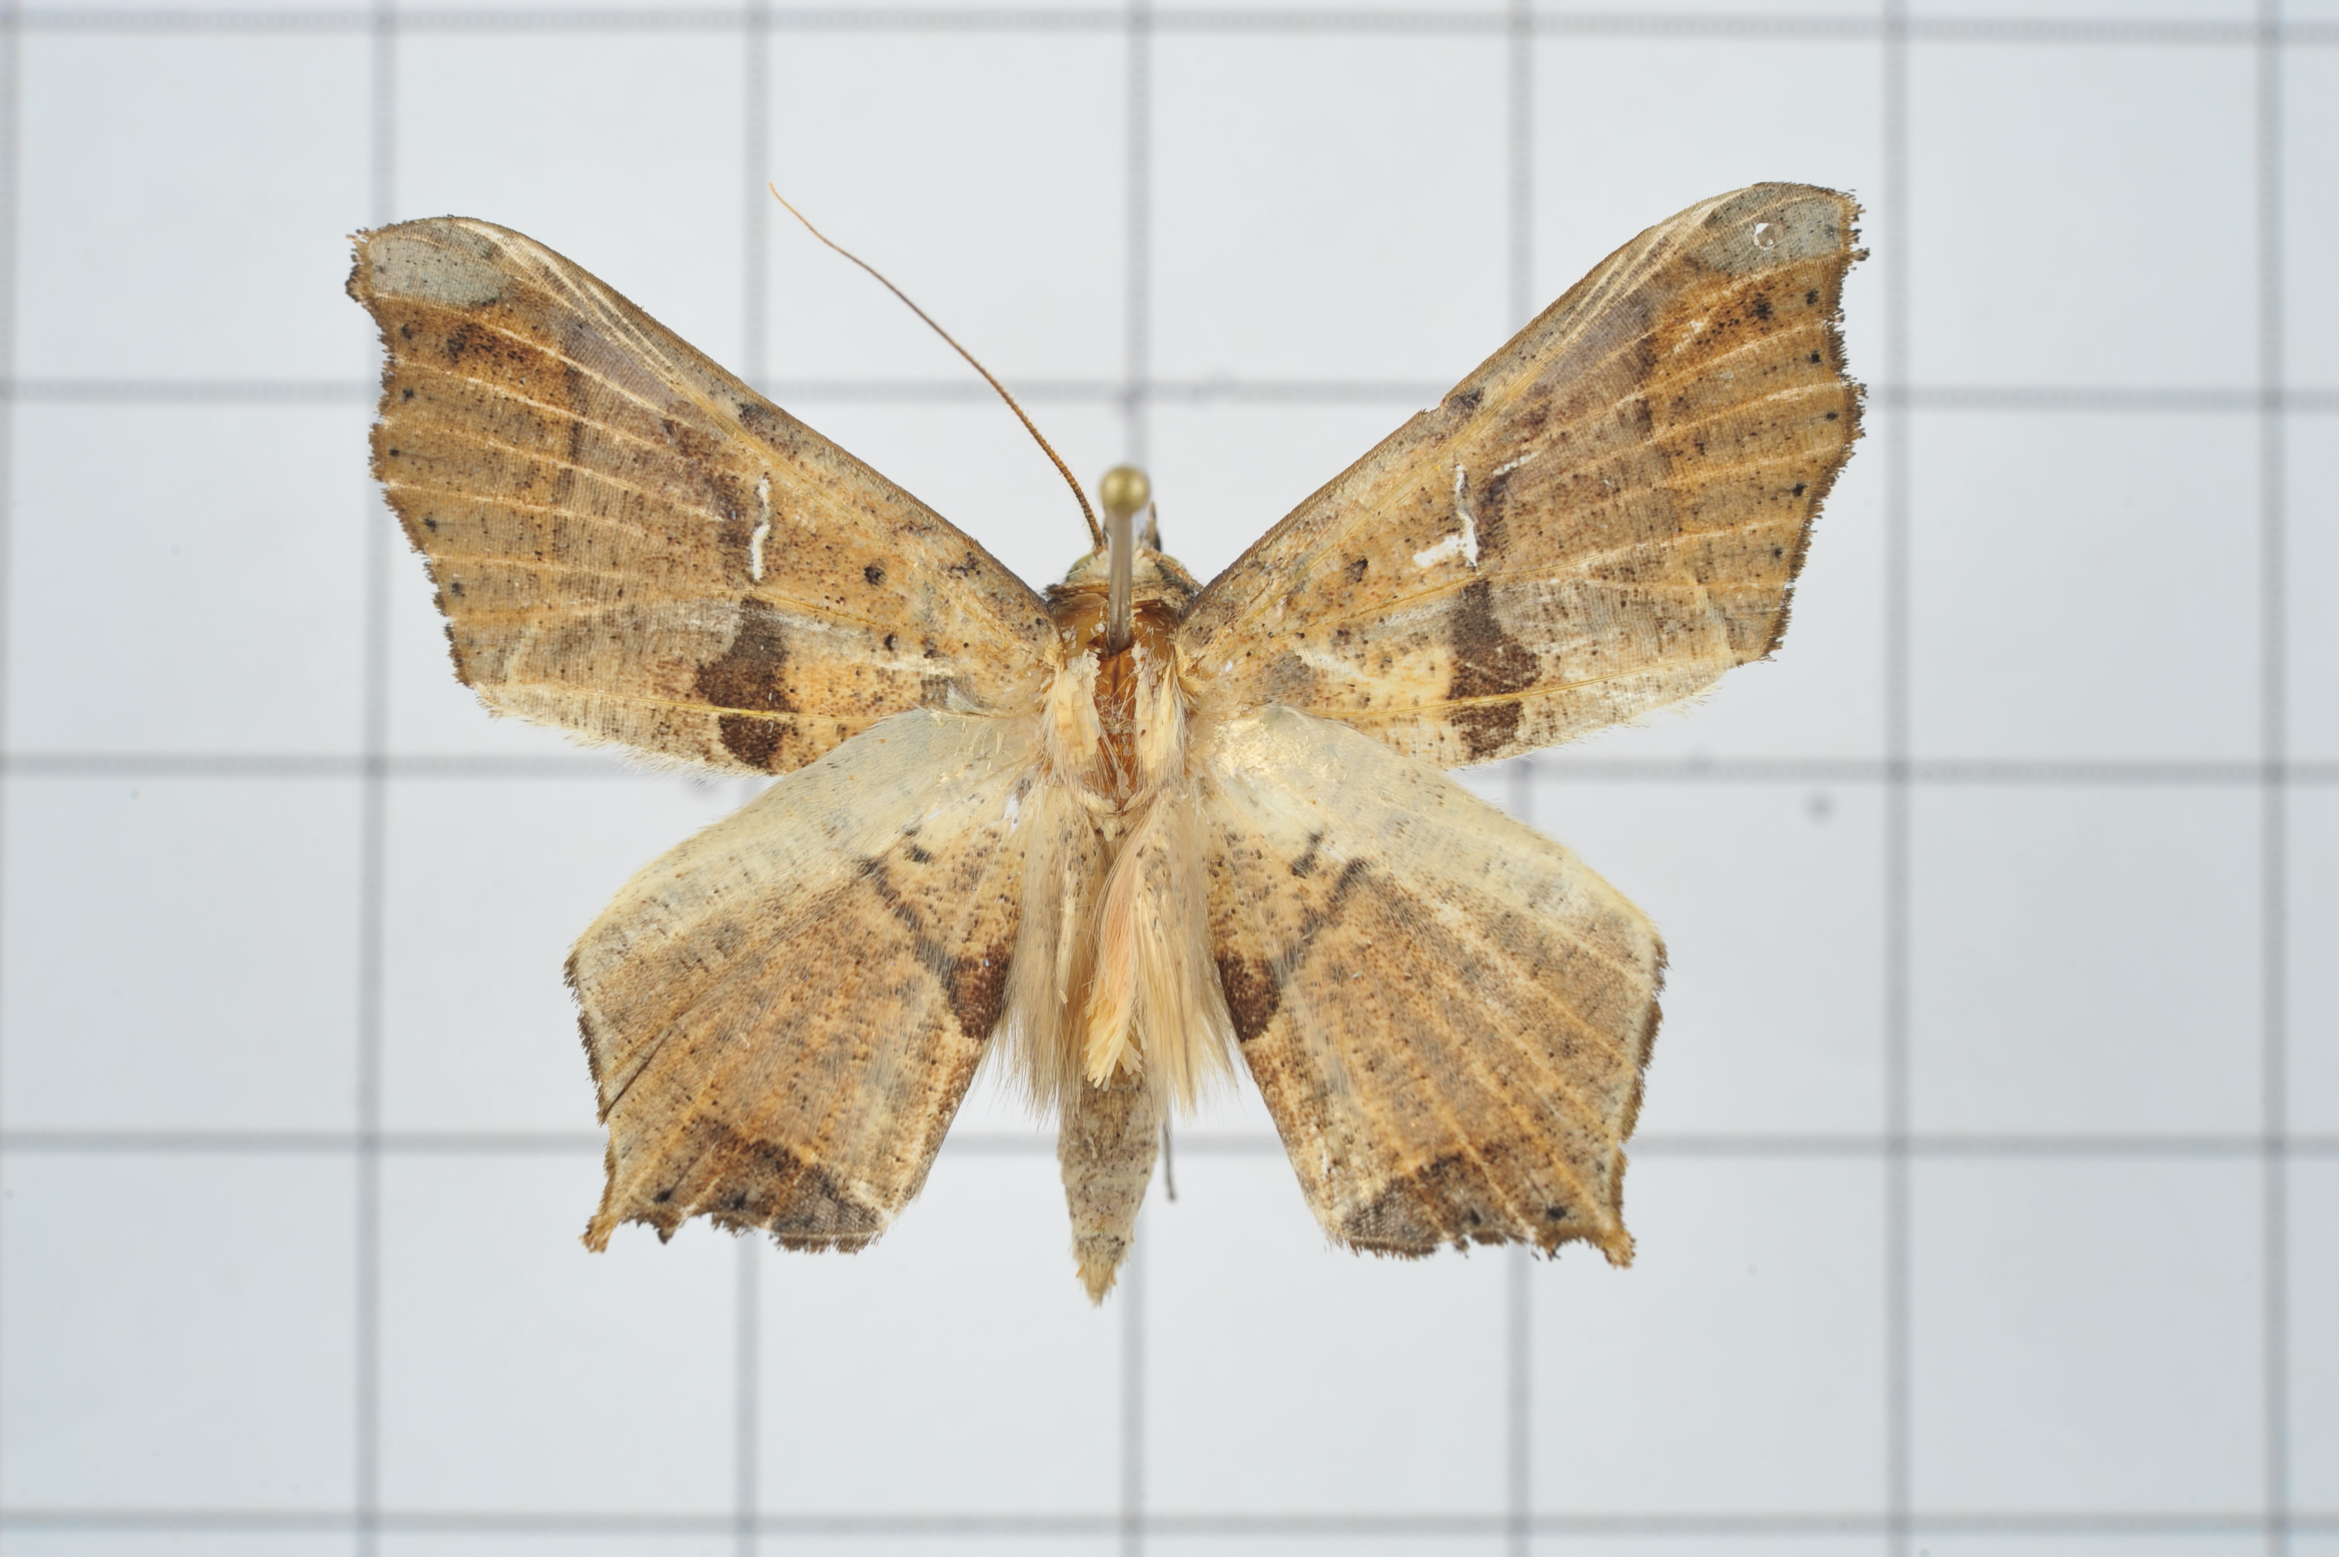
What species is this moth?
Semiothisops macariata
